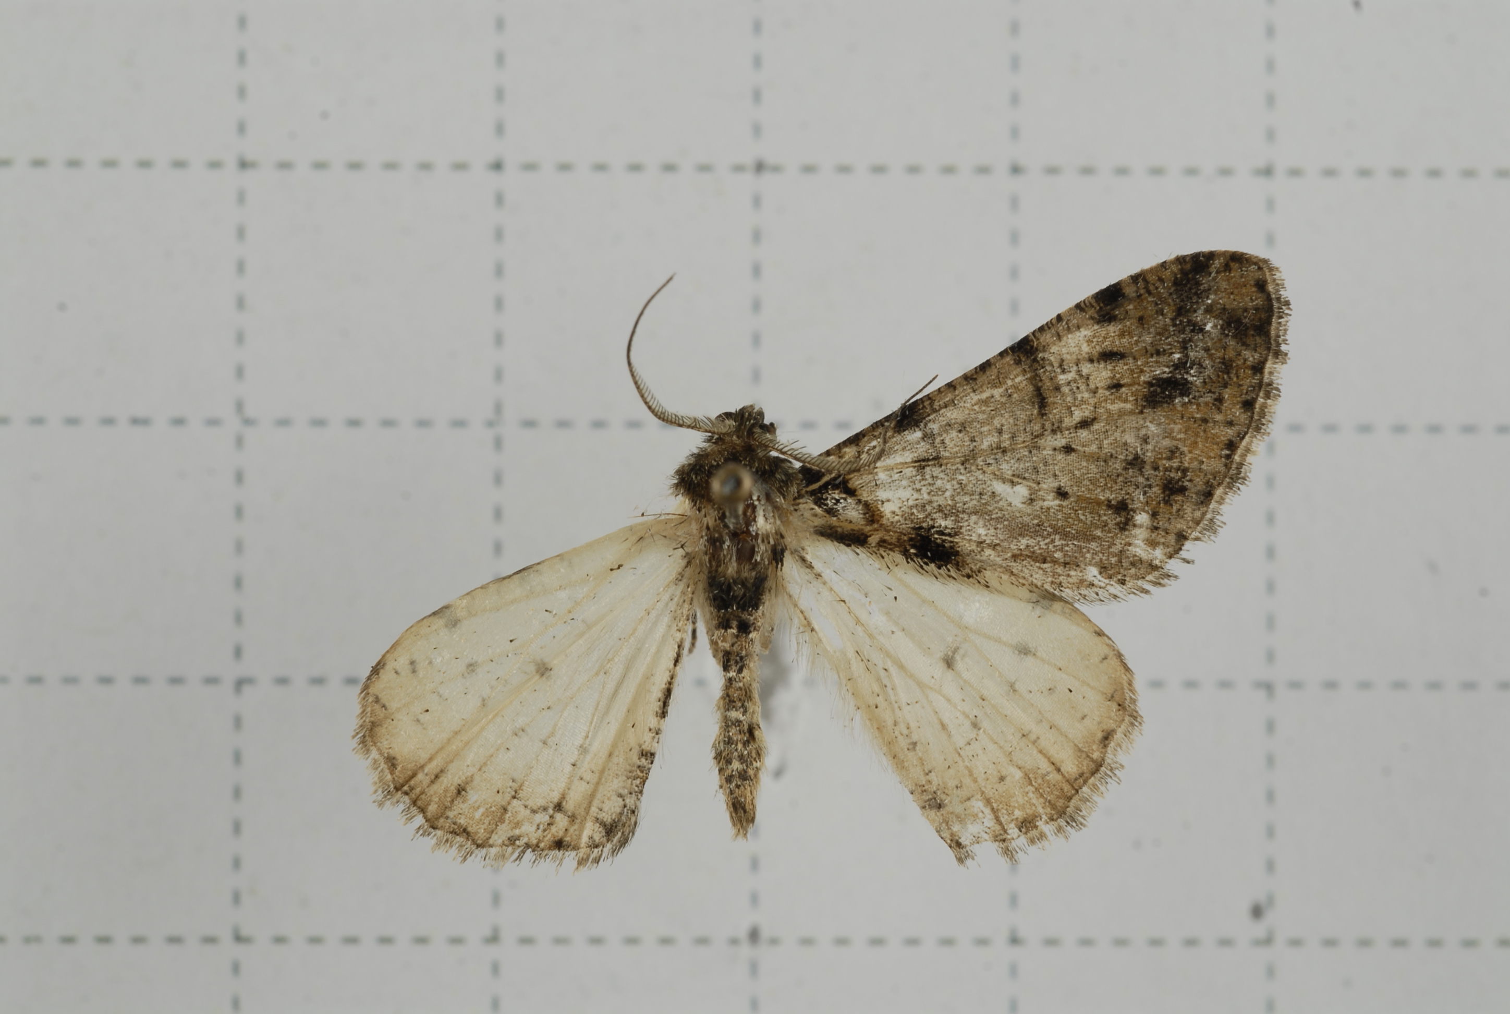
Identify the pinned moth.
Alcis semiusta
